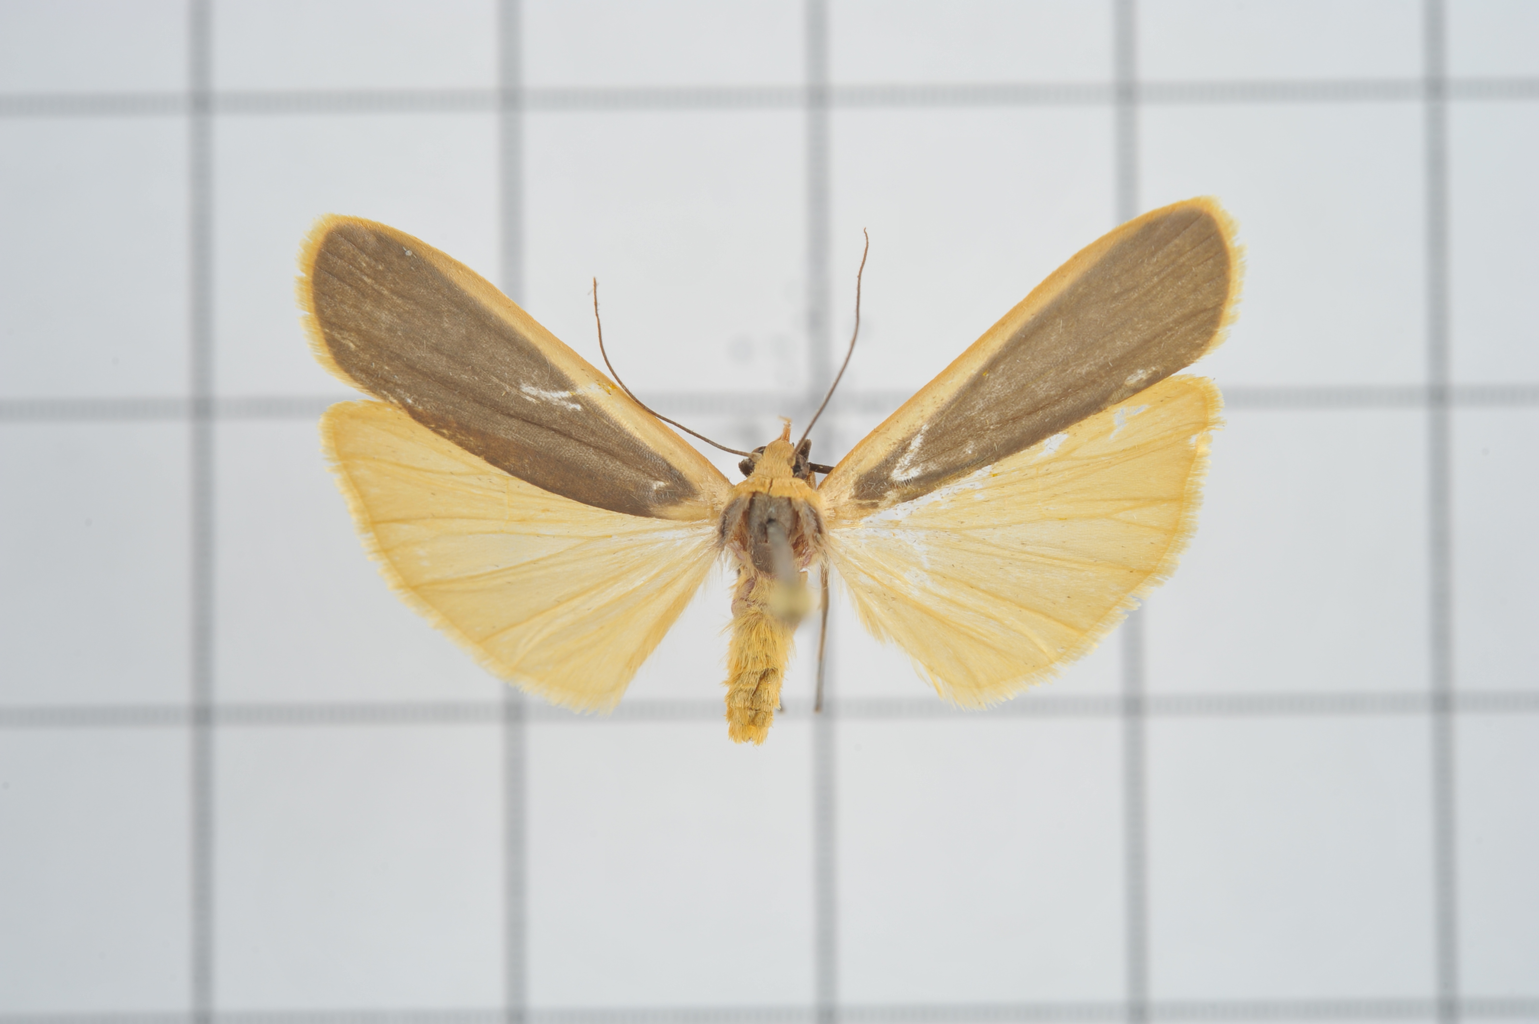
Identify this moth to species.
Brunia antica
